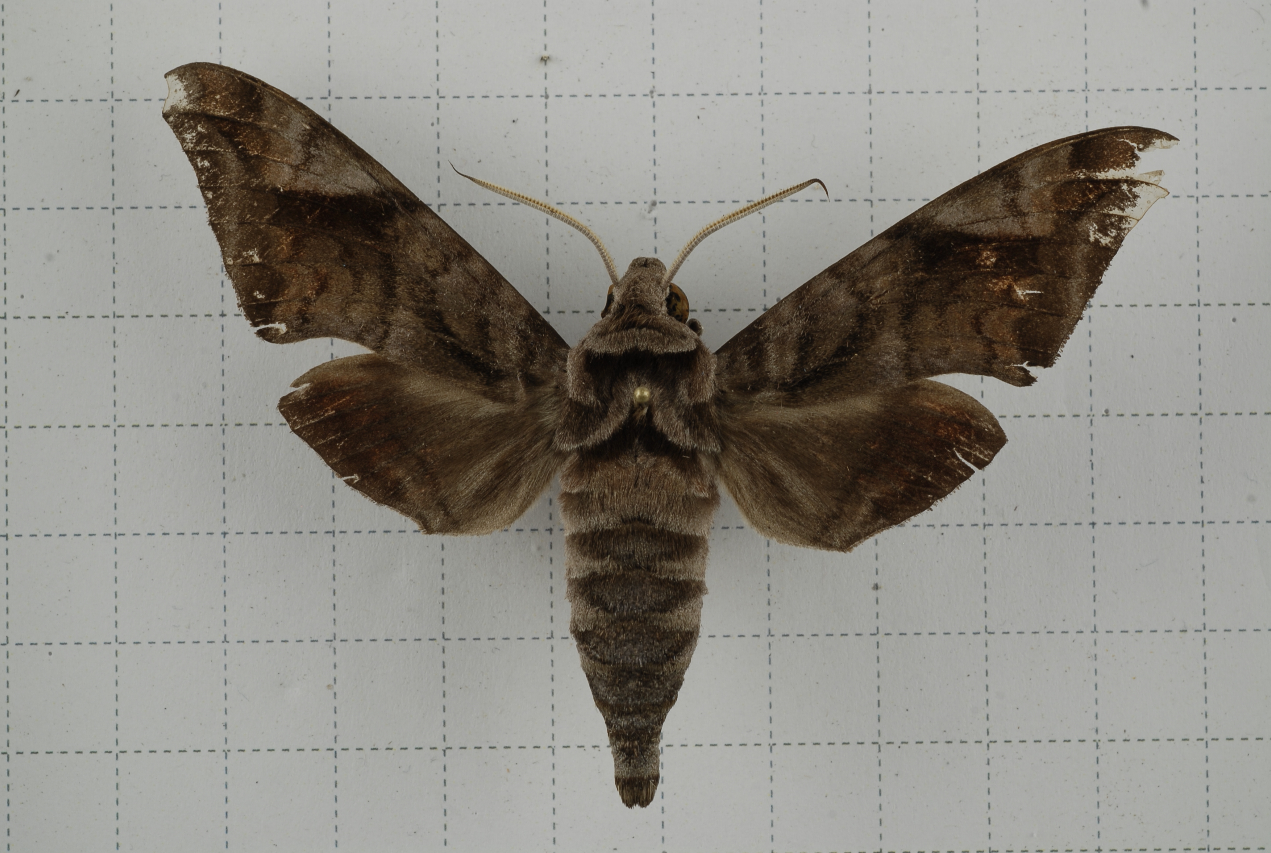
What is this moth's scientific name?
Acosmeryx naga metanaga
